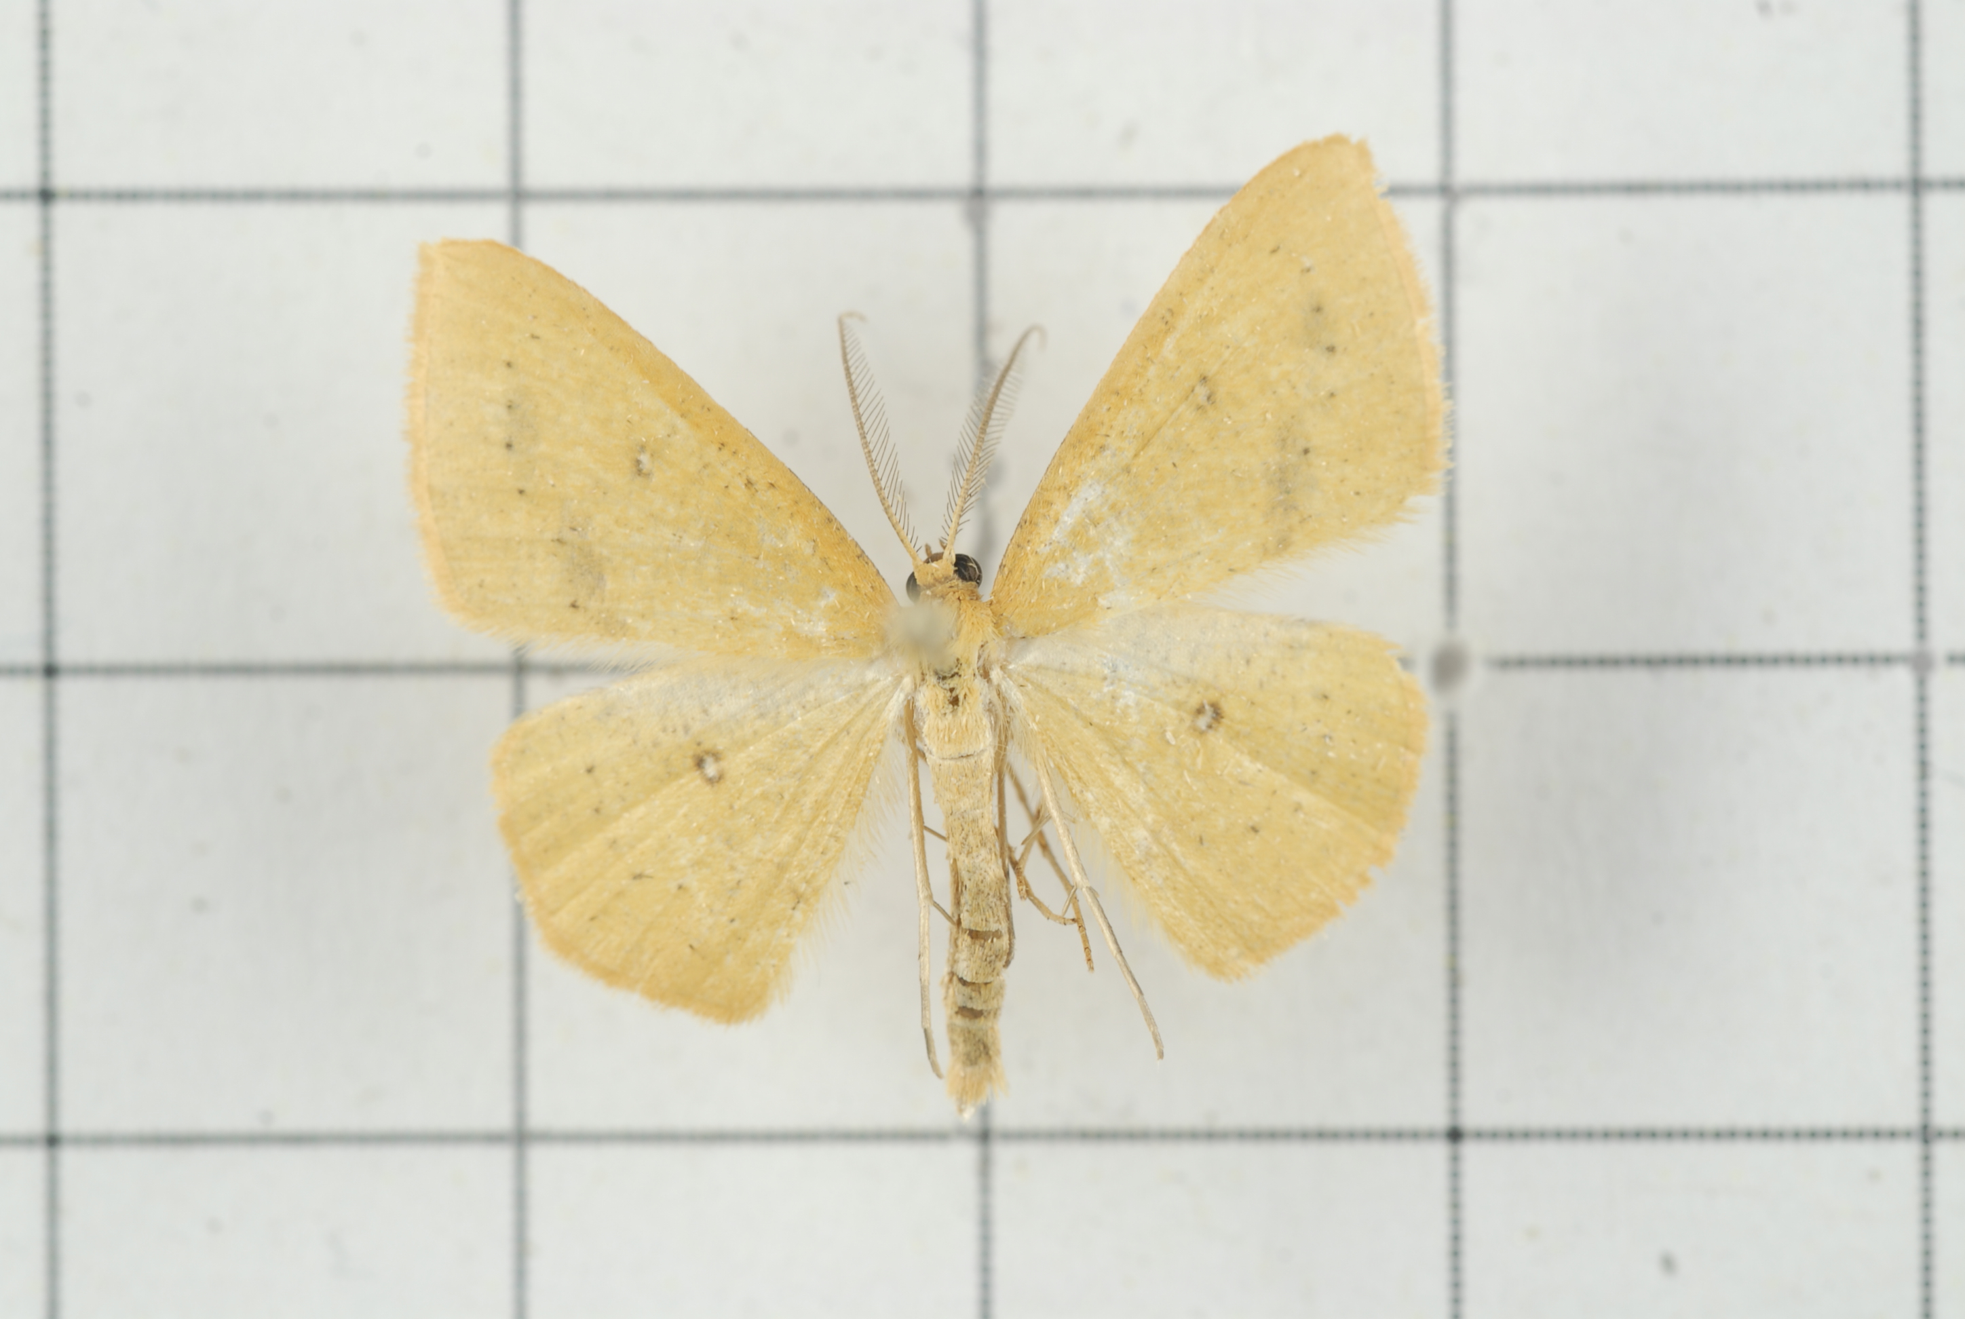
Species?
Anisephyra ocularia ocularia
